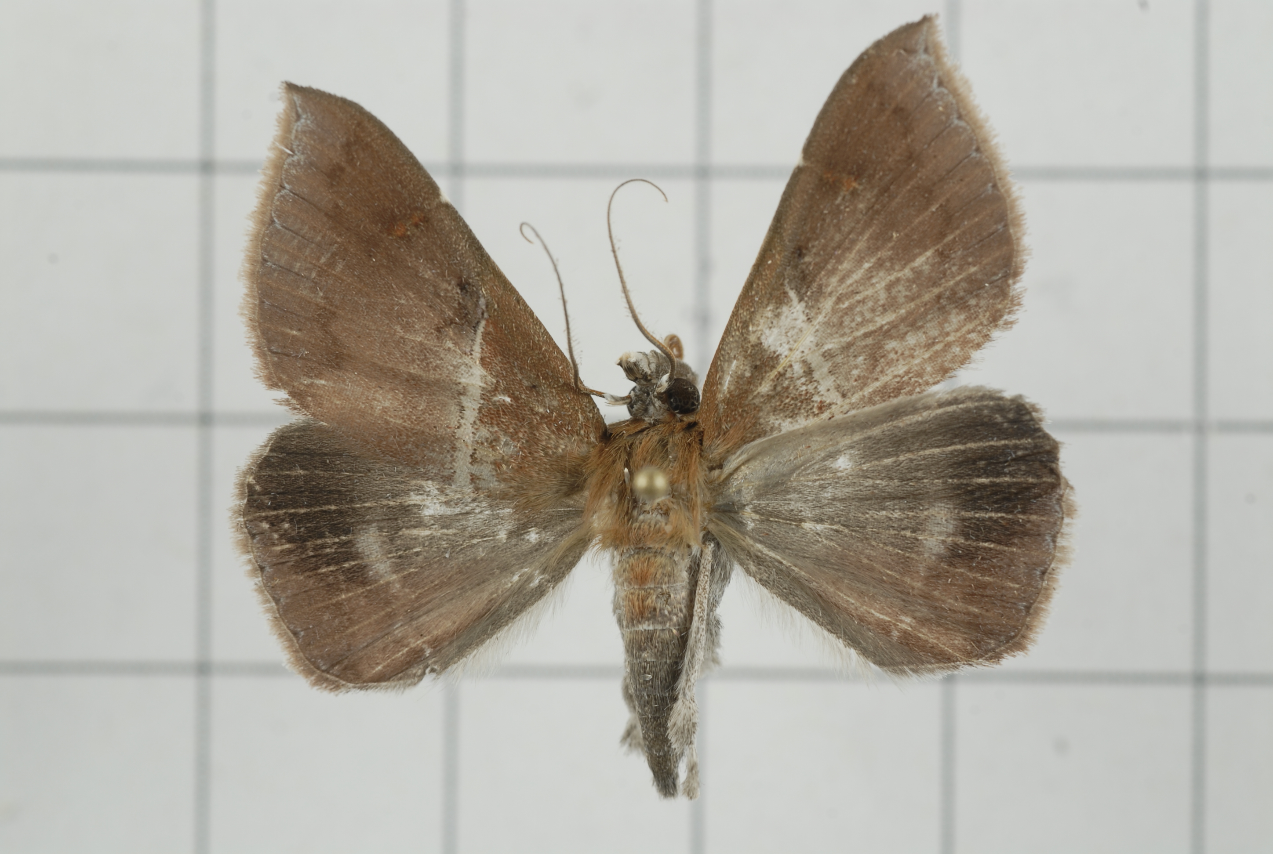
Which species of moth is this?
Sympis rufibasis
